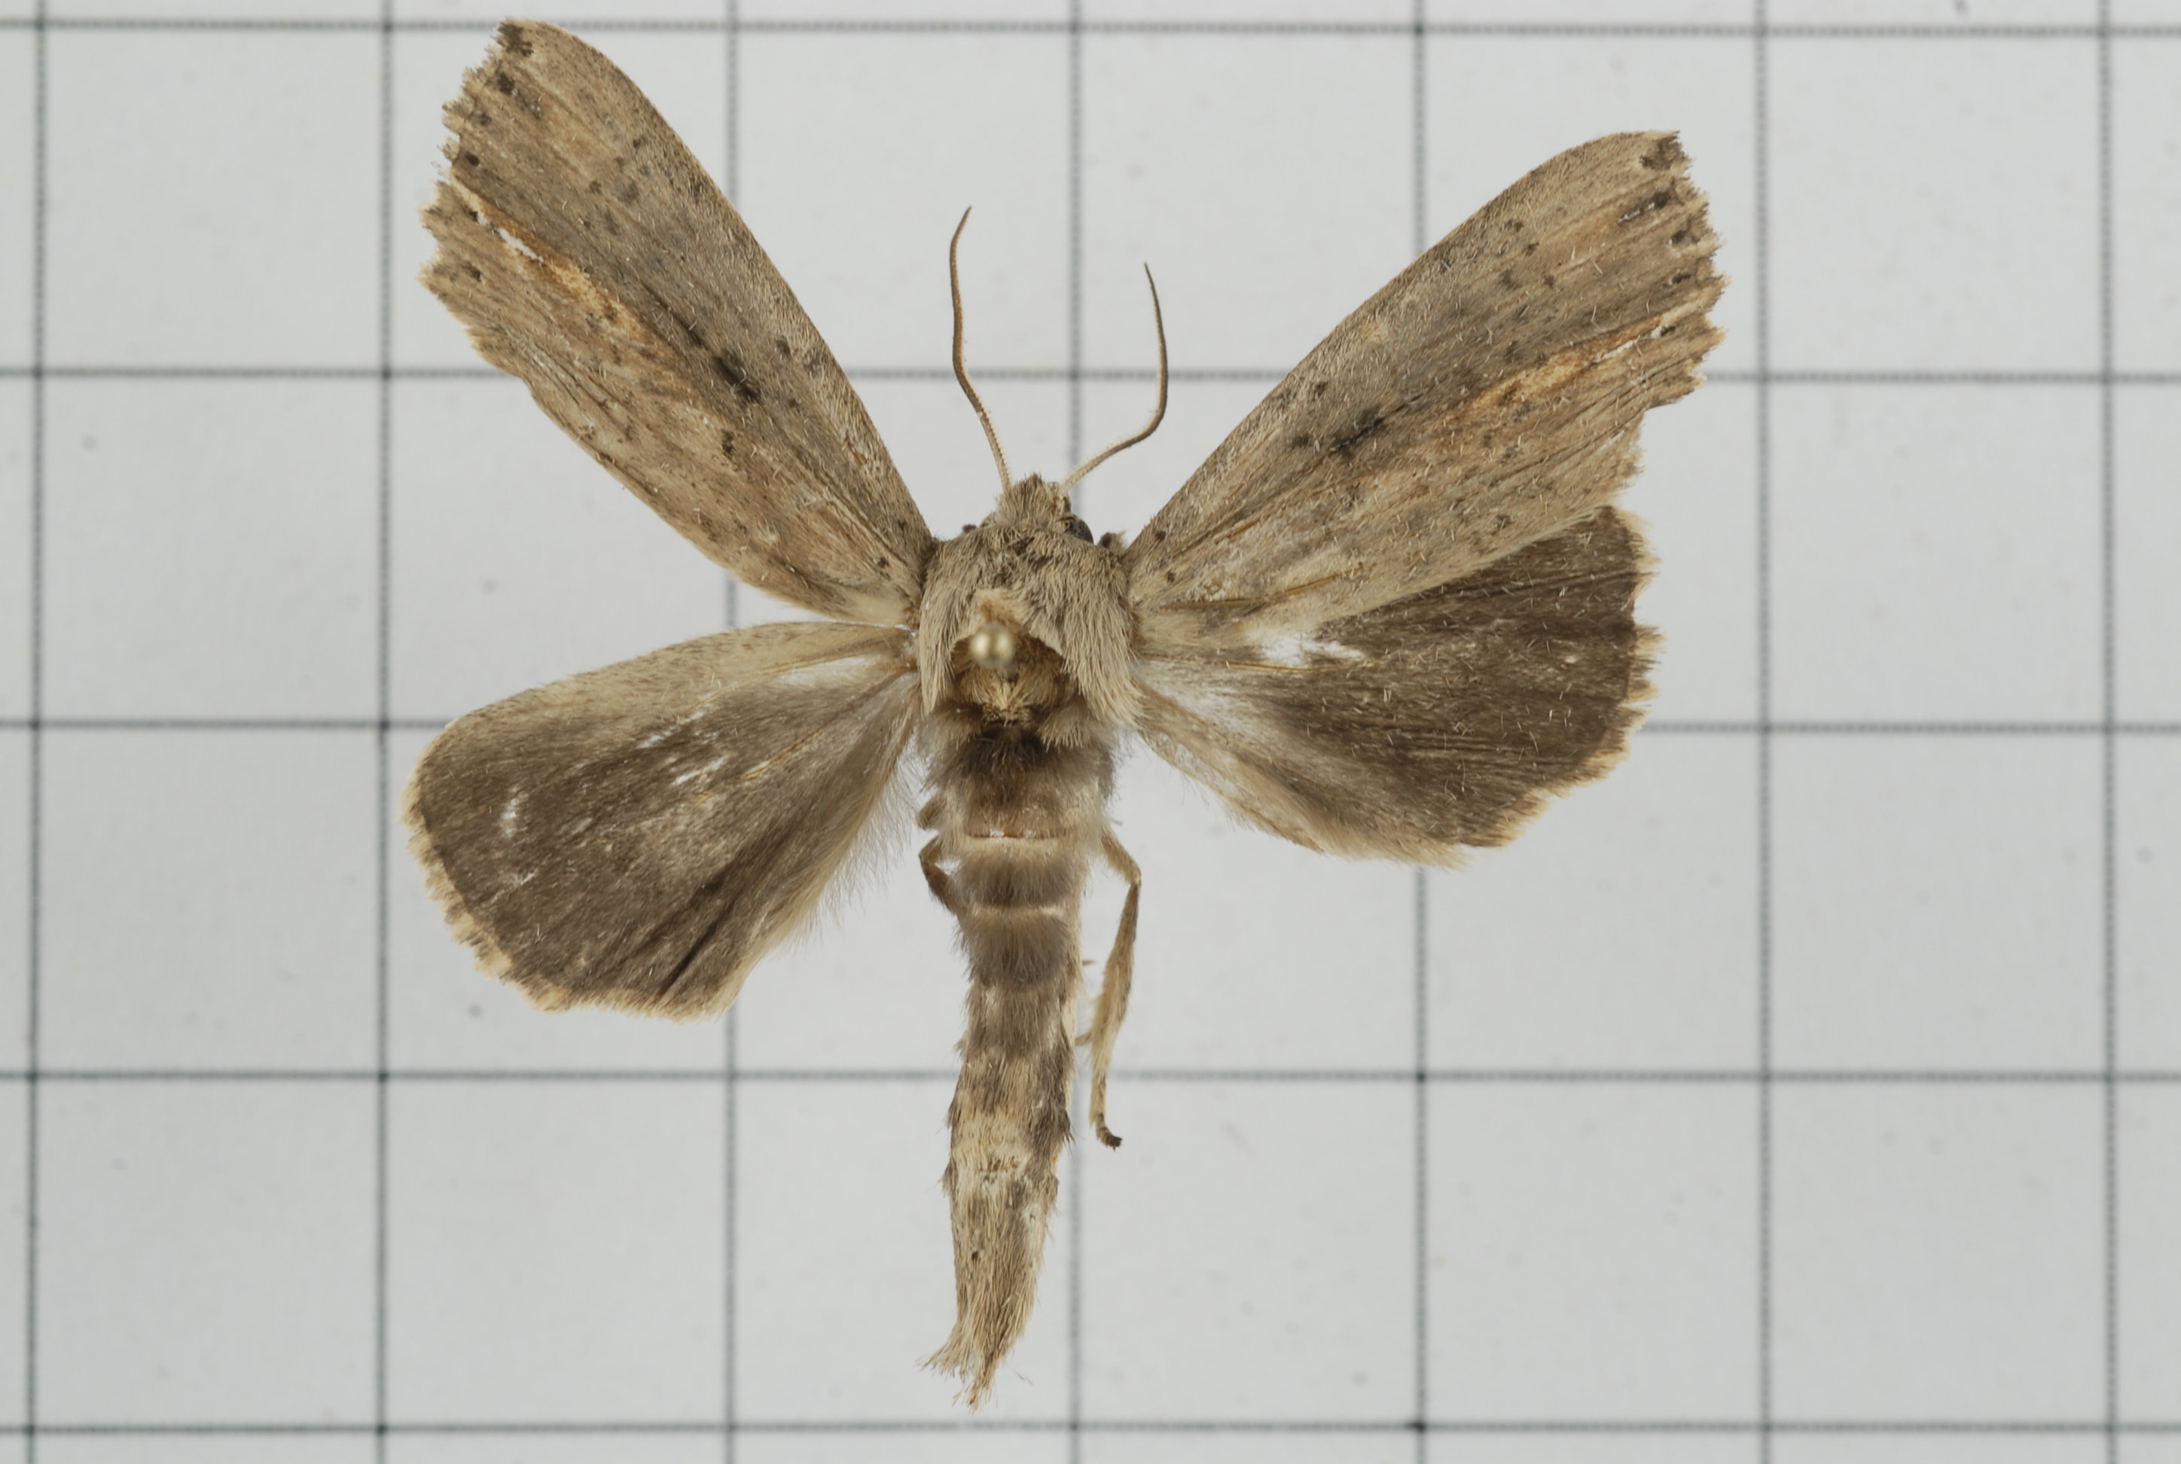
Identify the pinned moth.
Ramesa albistriga
